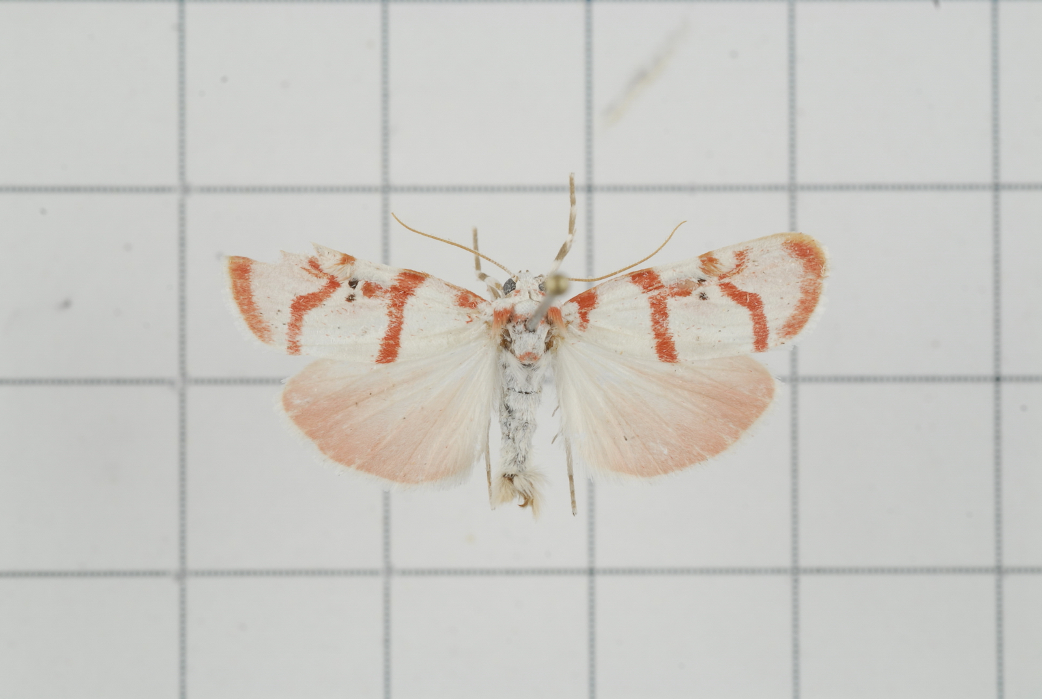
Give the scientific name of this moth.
Cyana hamata hamata
